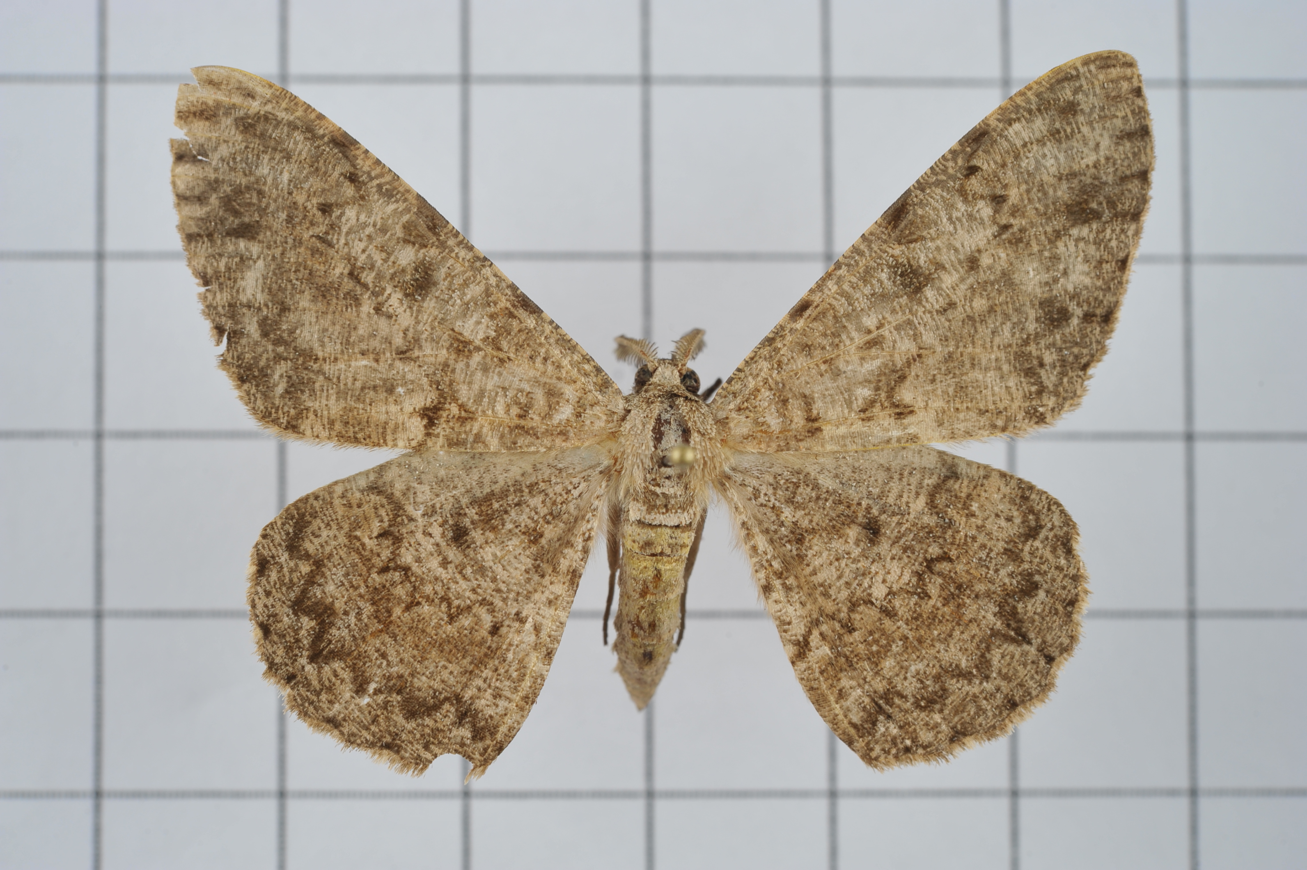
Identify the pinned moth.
Hypomecis cineracea
